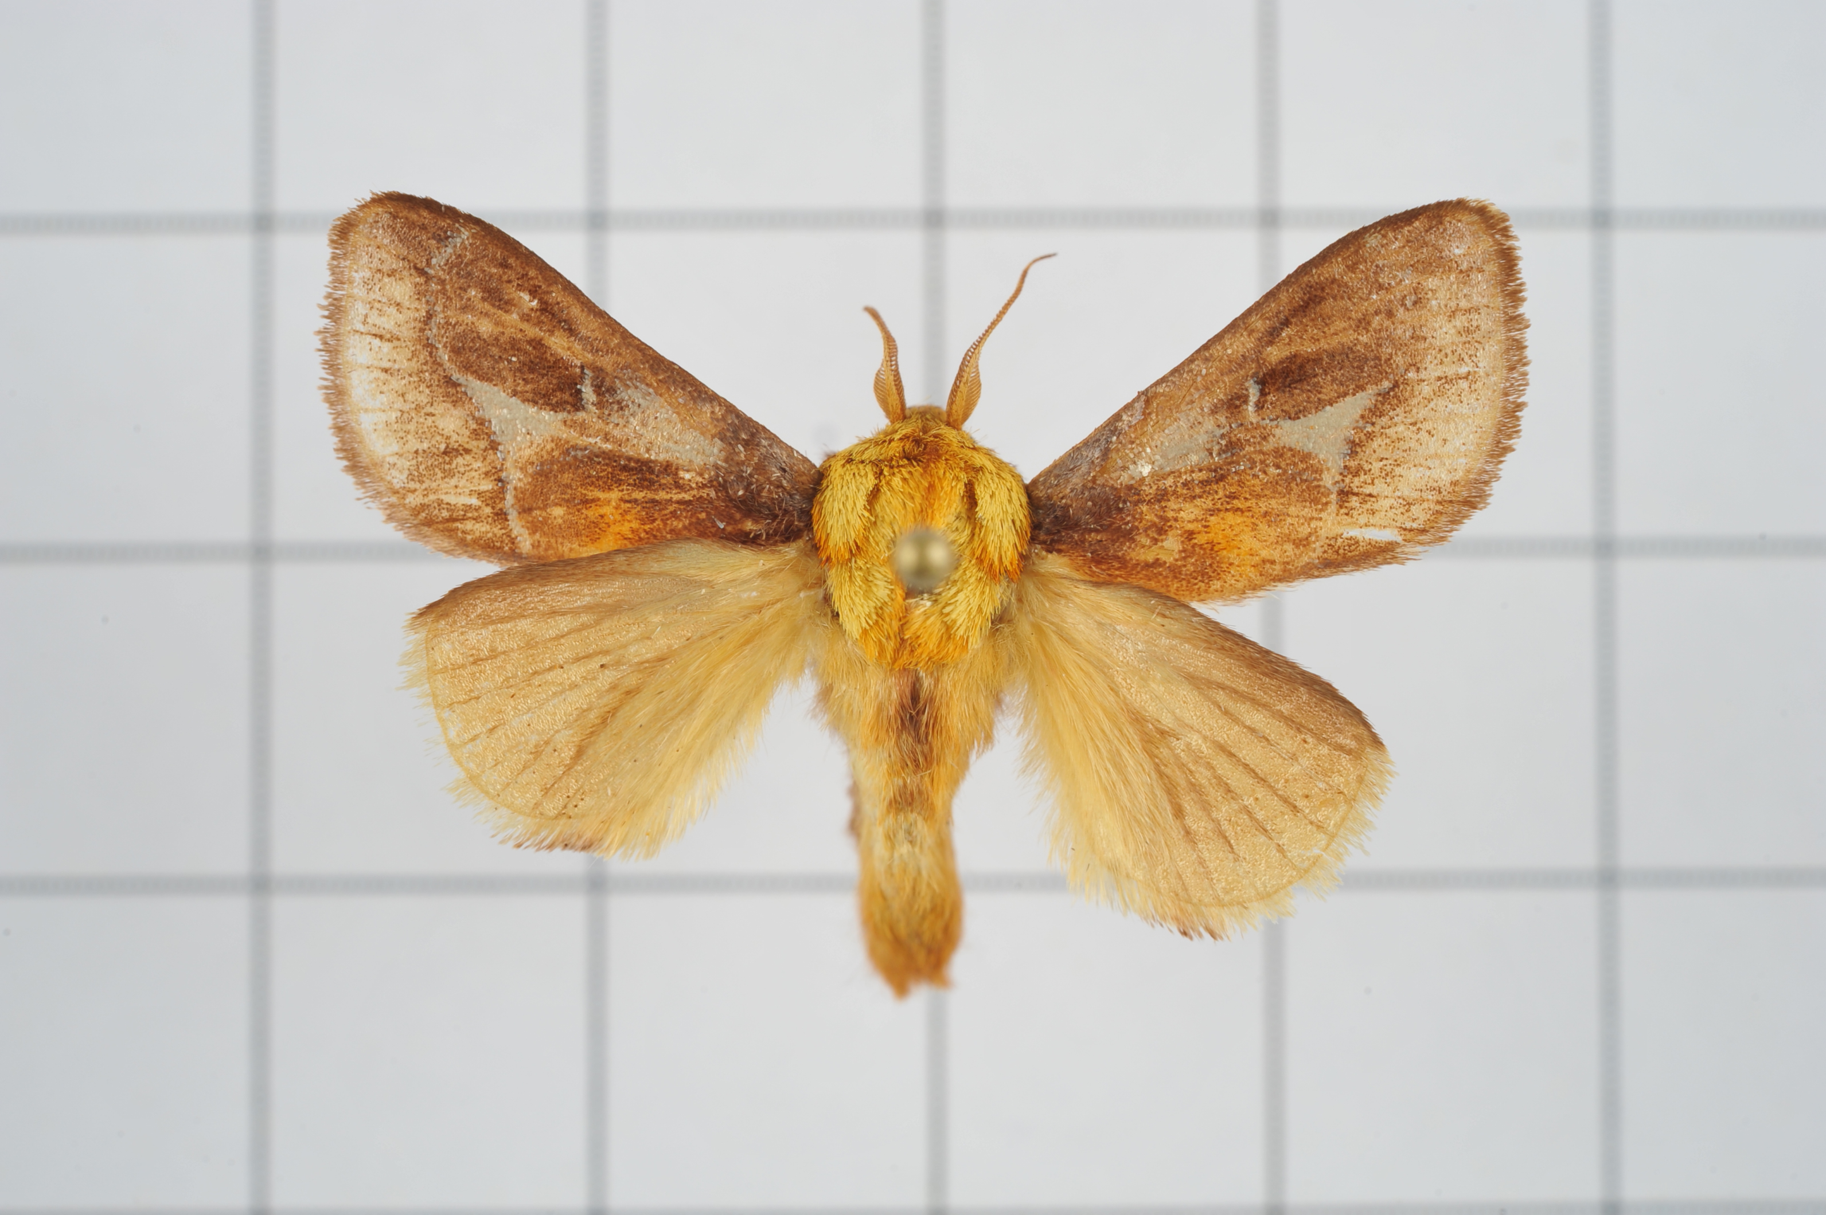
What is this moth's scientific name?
Miresa fulgida
